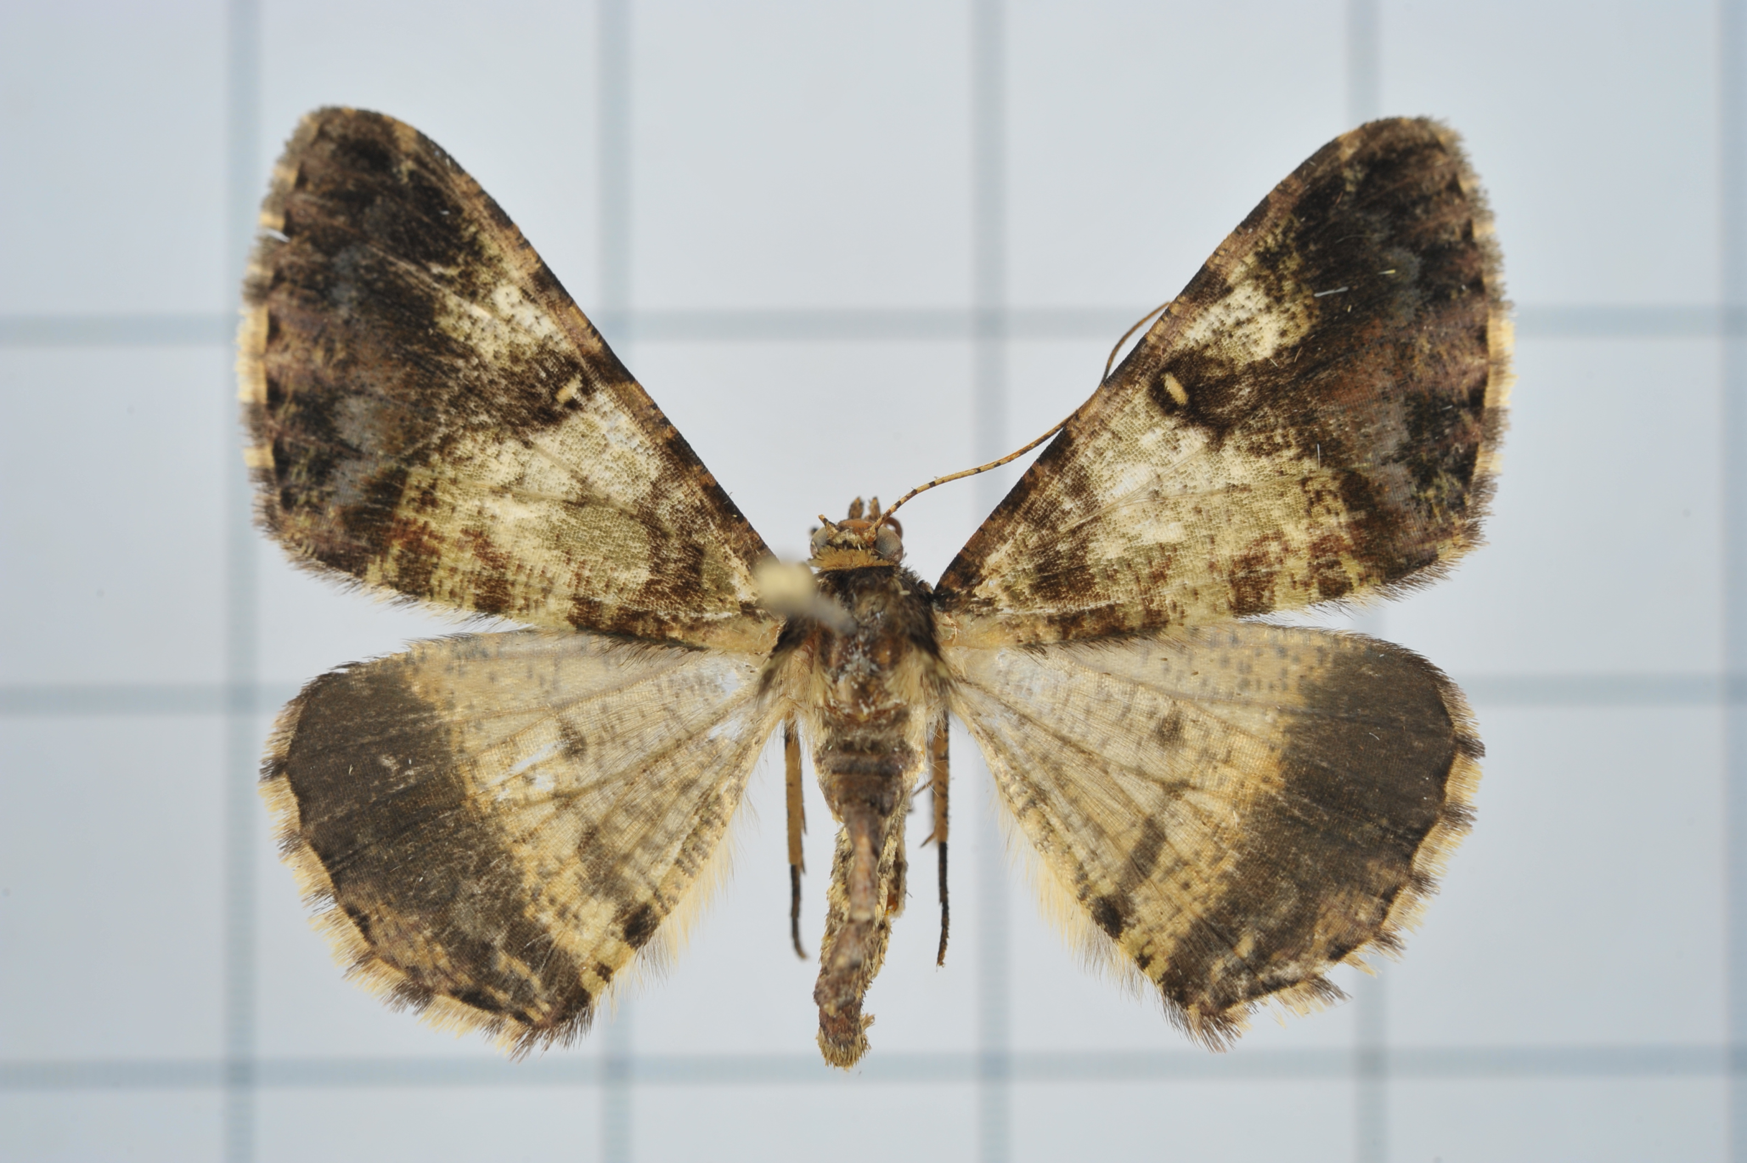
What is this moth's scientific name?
Gasterocome pannosaria orta
